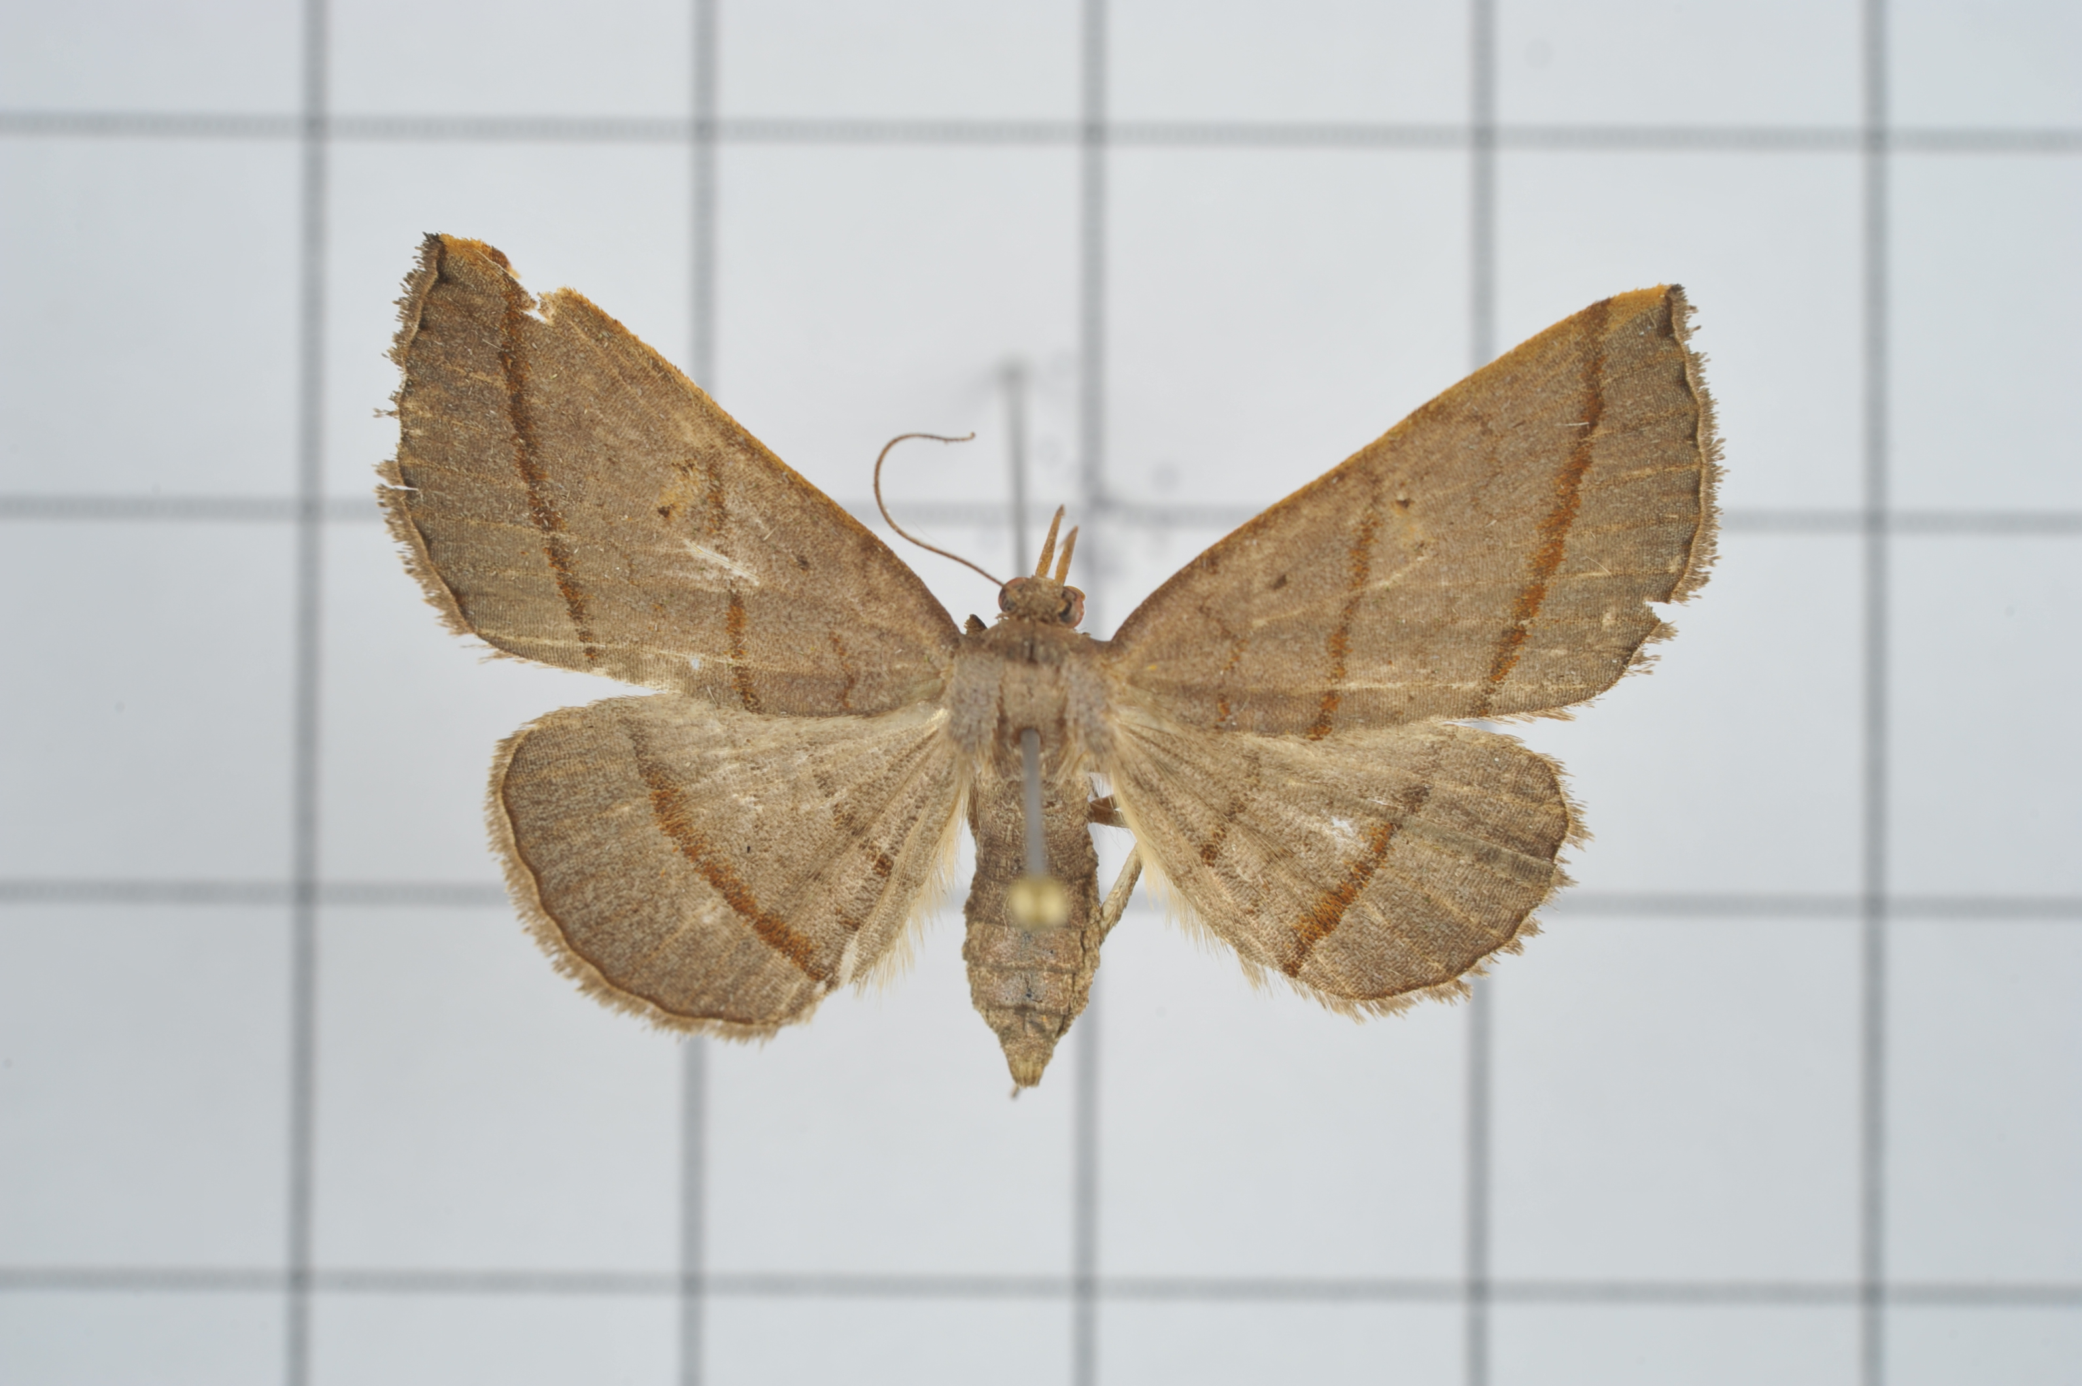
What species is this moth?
Paracolax bilineata
